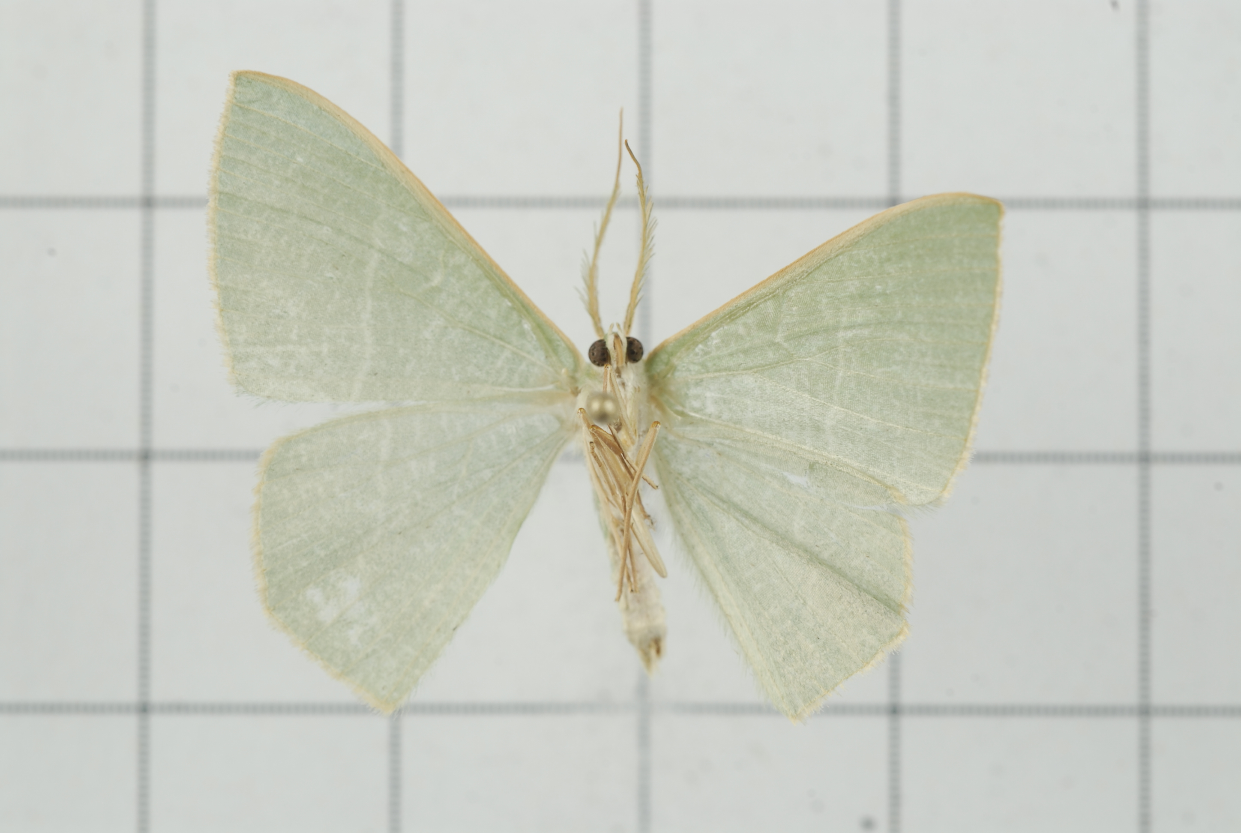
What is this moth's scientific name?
Pelagodes subquadraria
